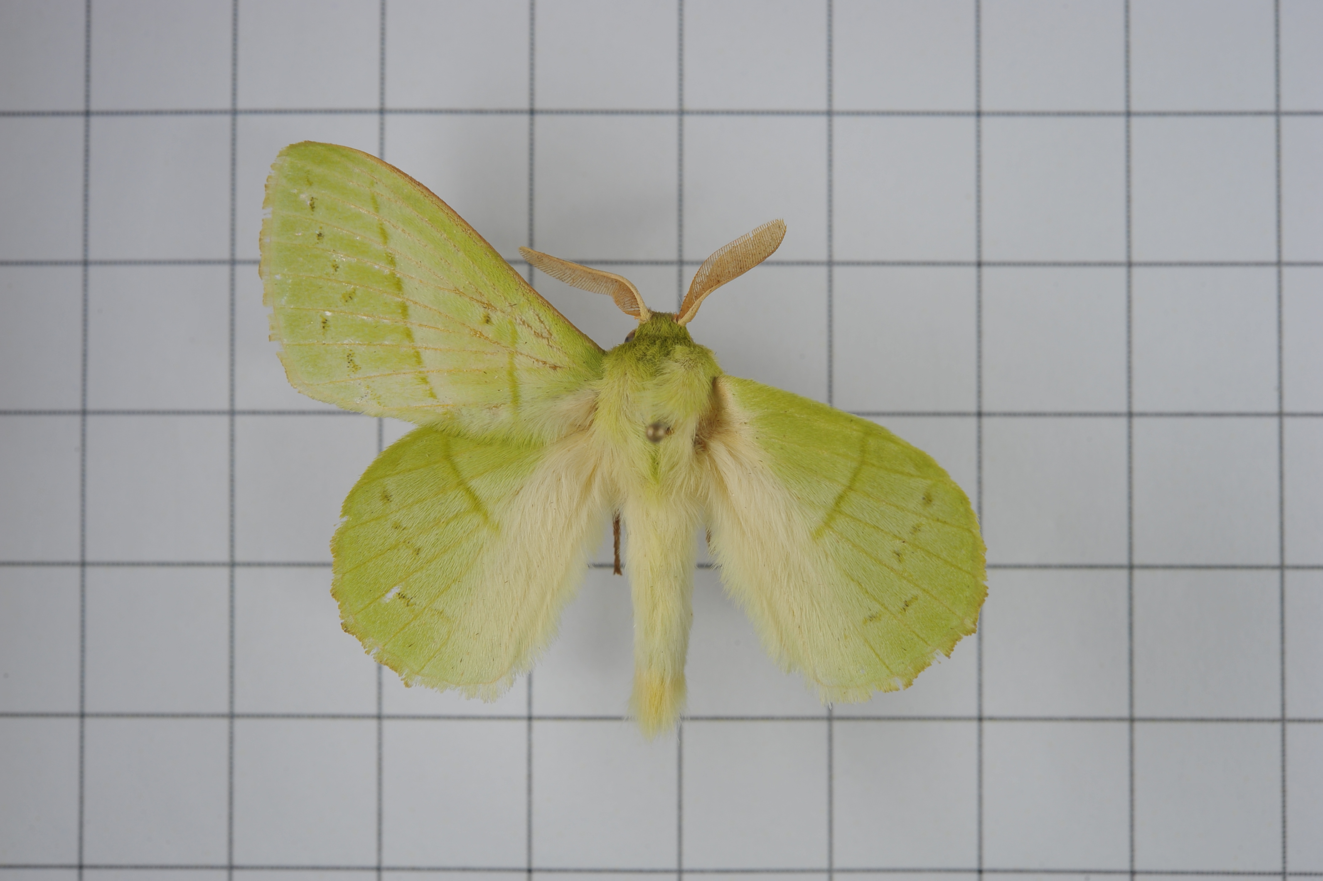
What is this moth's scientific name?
Trabala vishnou guttata
